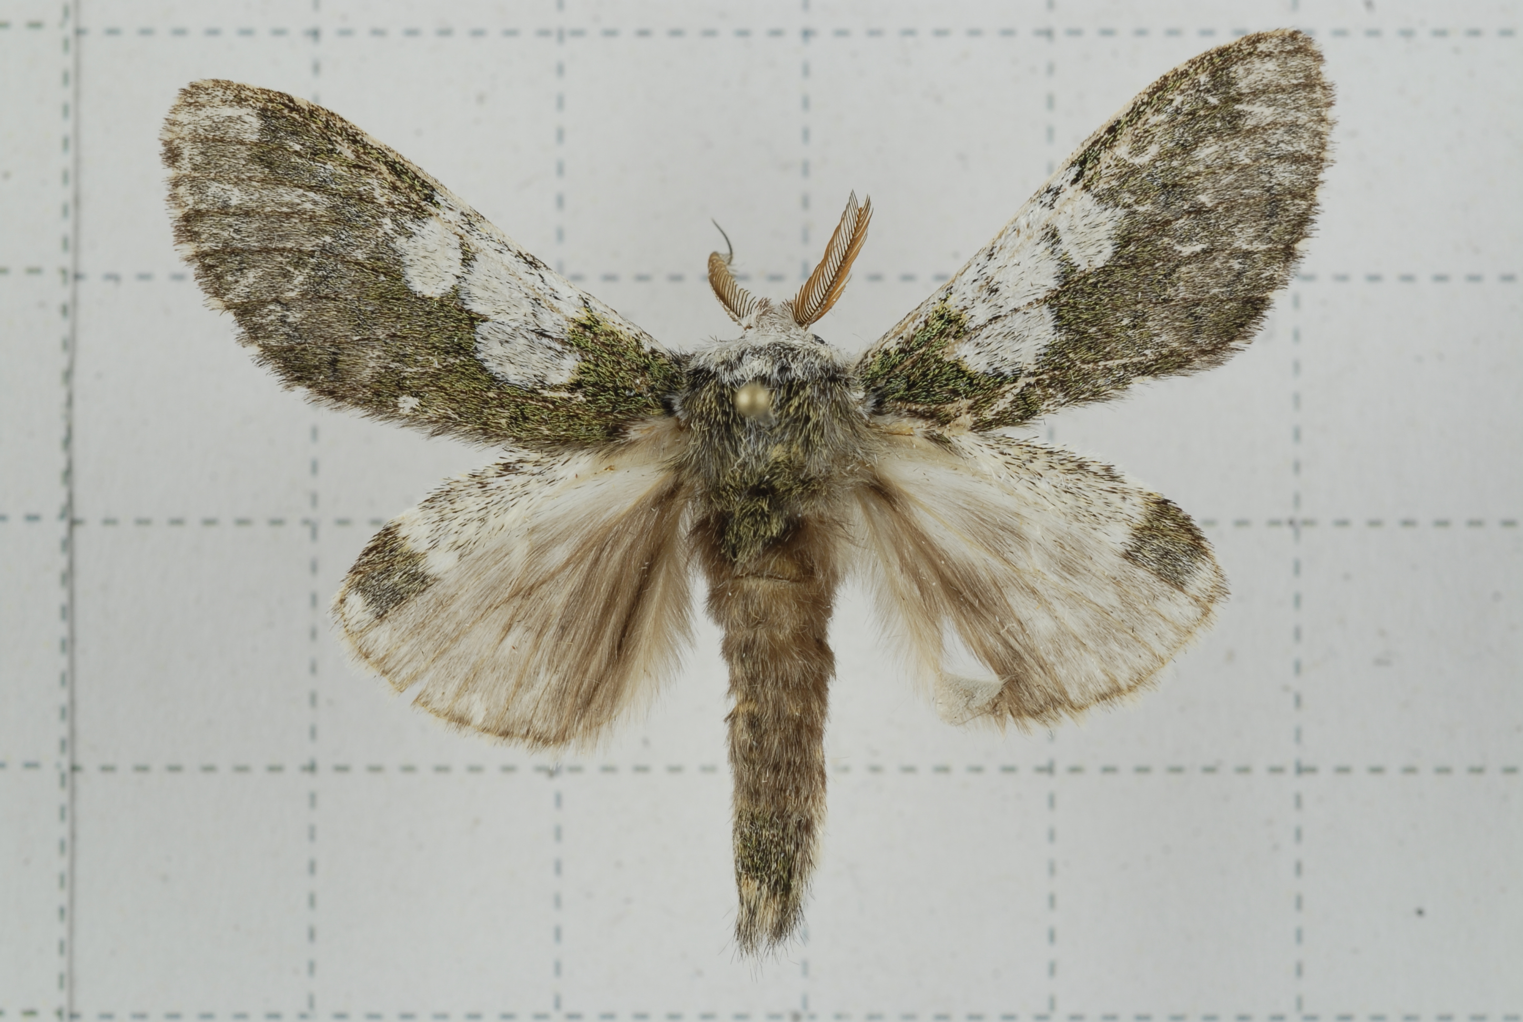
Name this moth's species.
Syntypistis comatus
